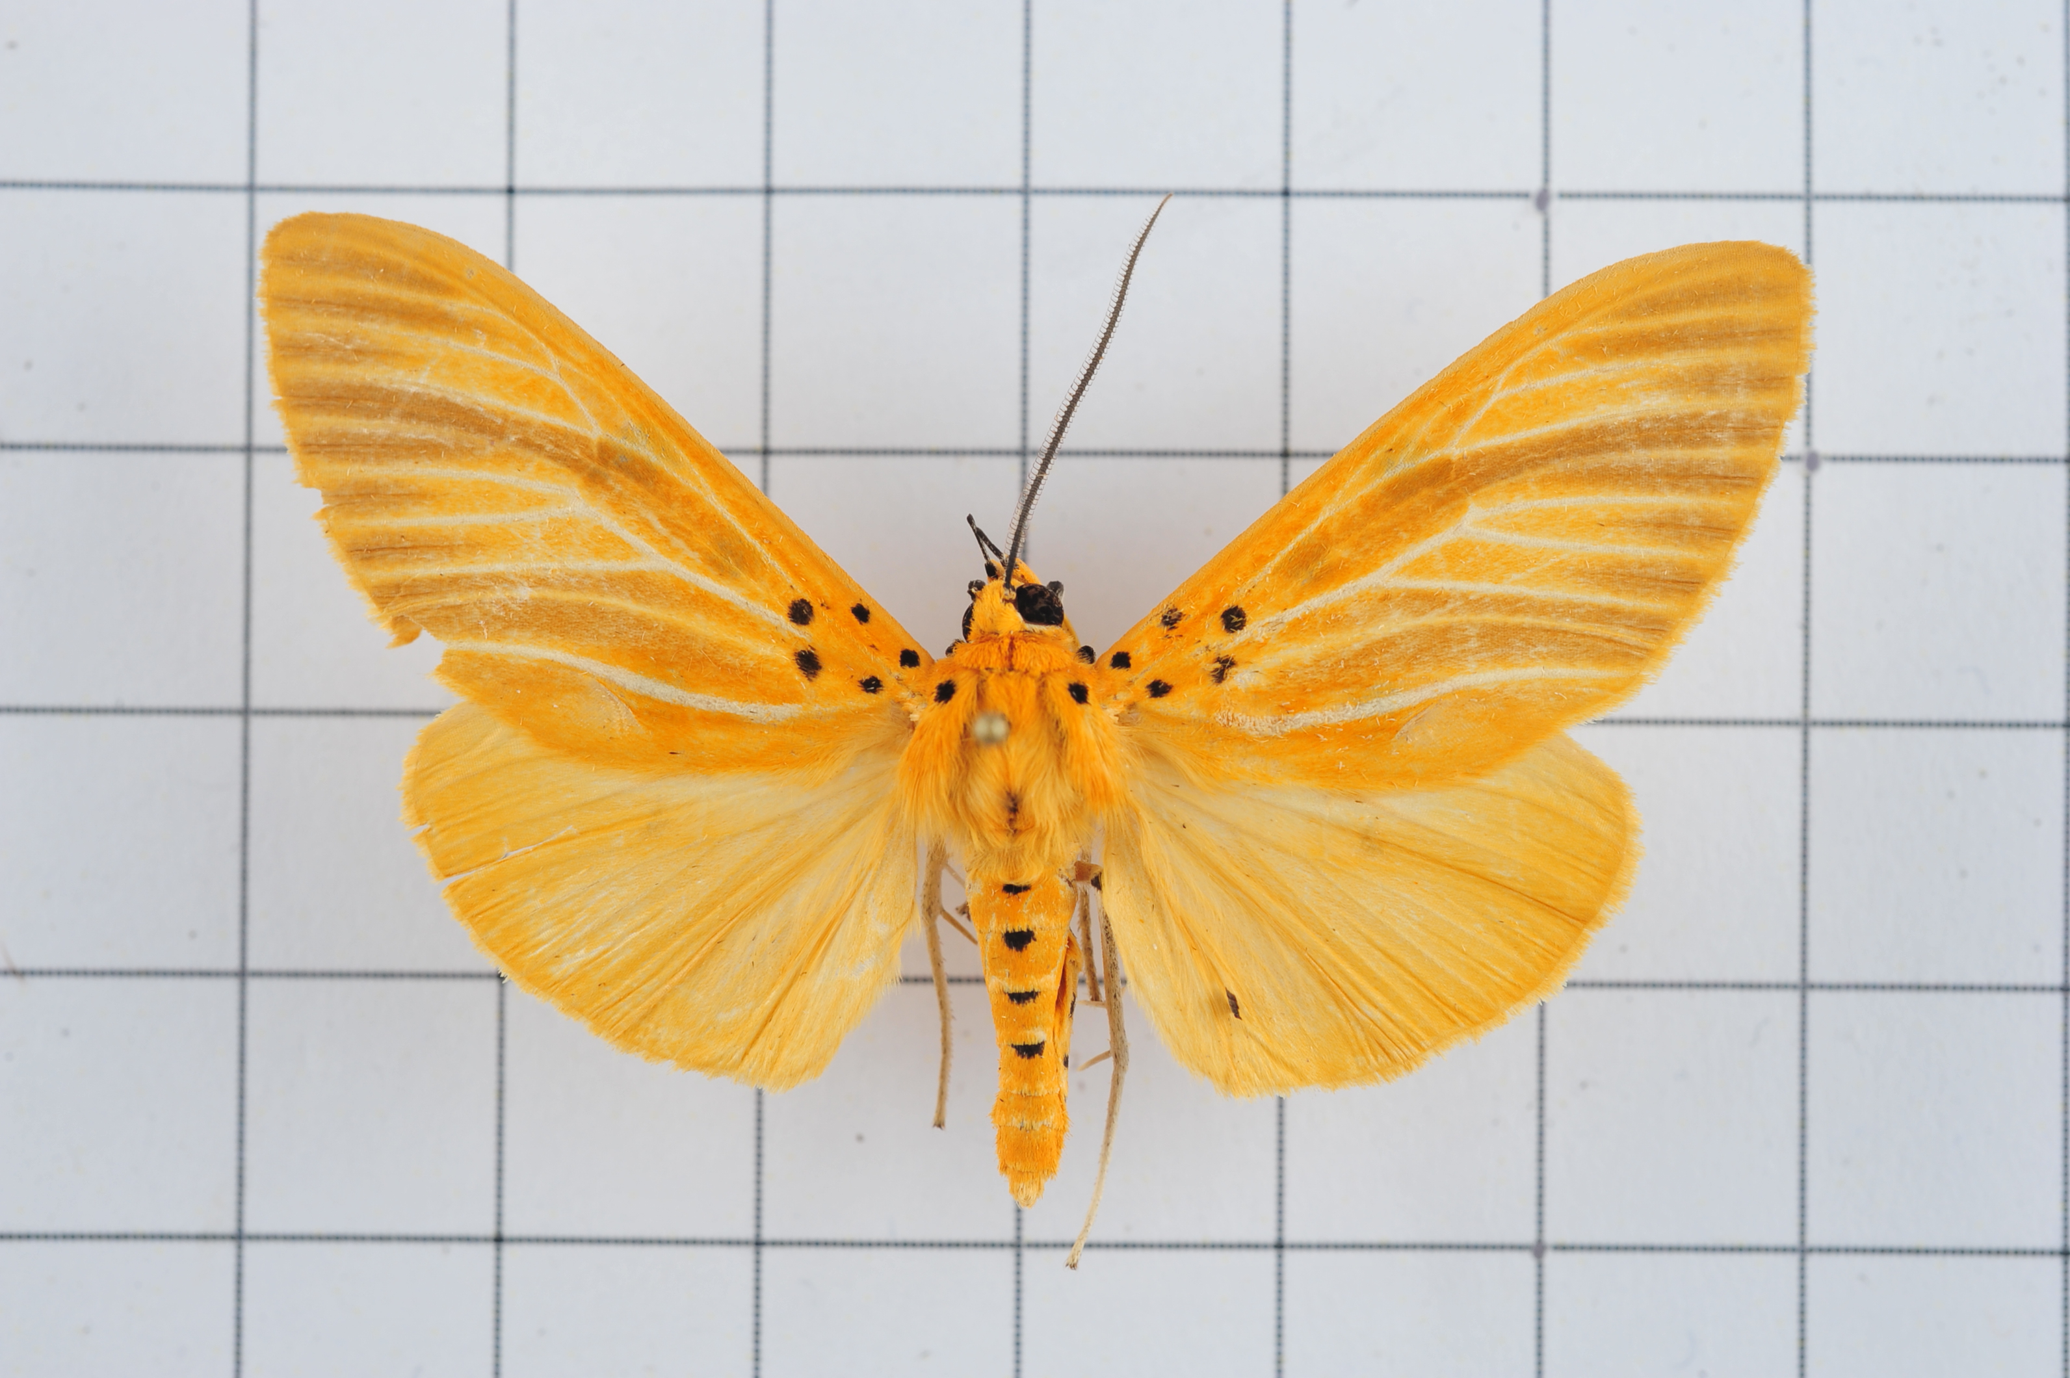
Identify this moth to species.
Asota egens confinis
